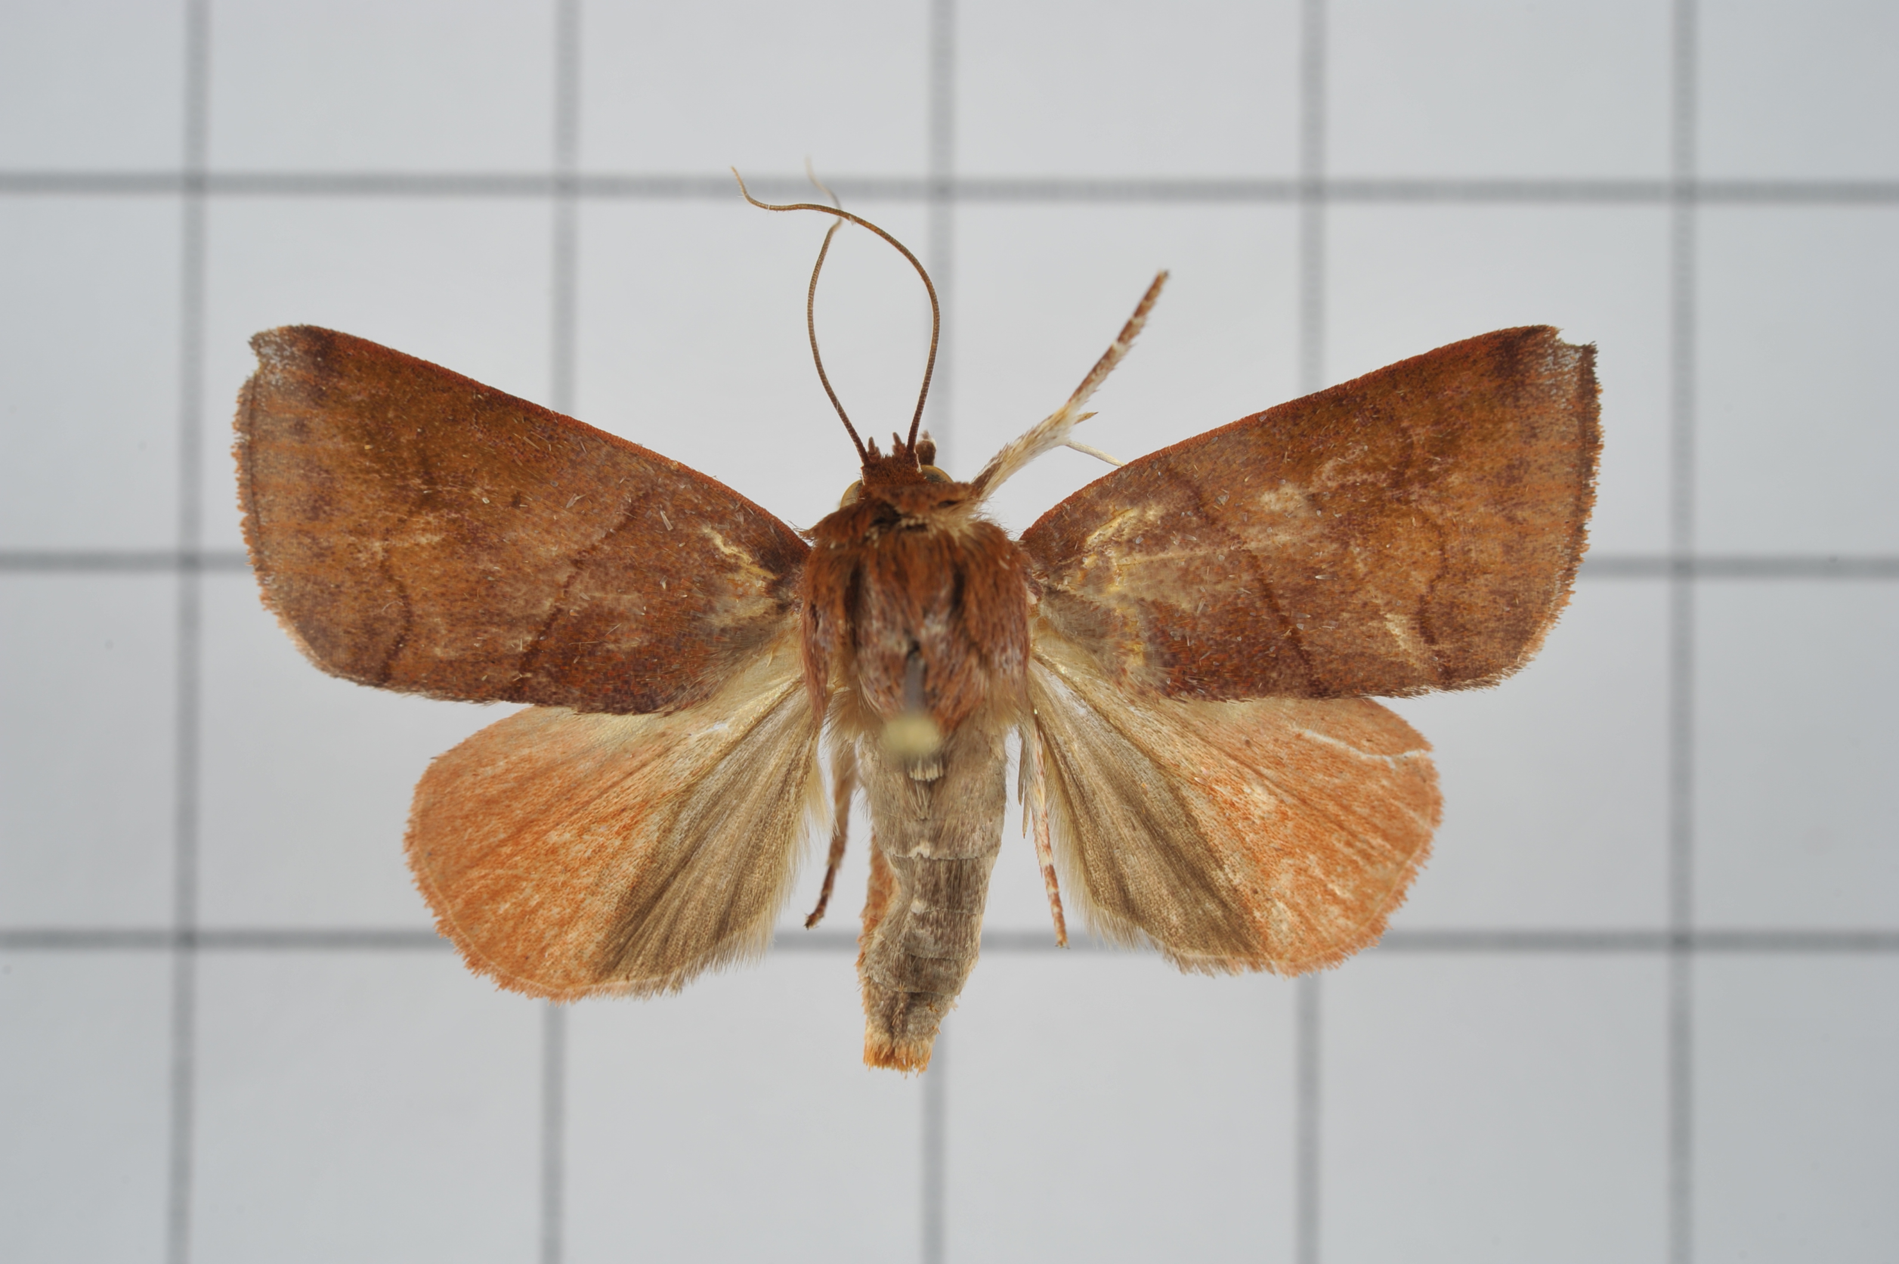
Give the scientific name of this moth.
Xenochroa internifusca
